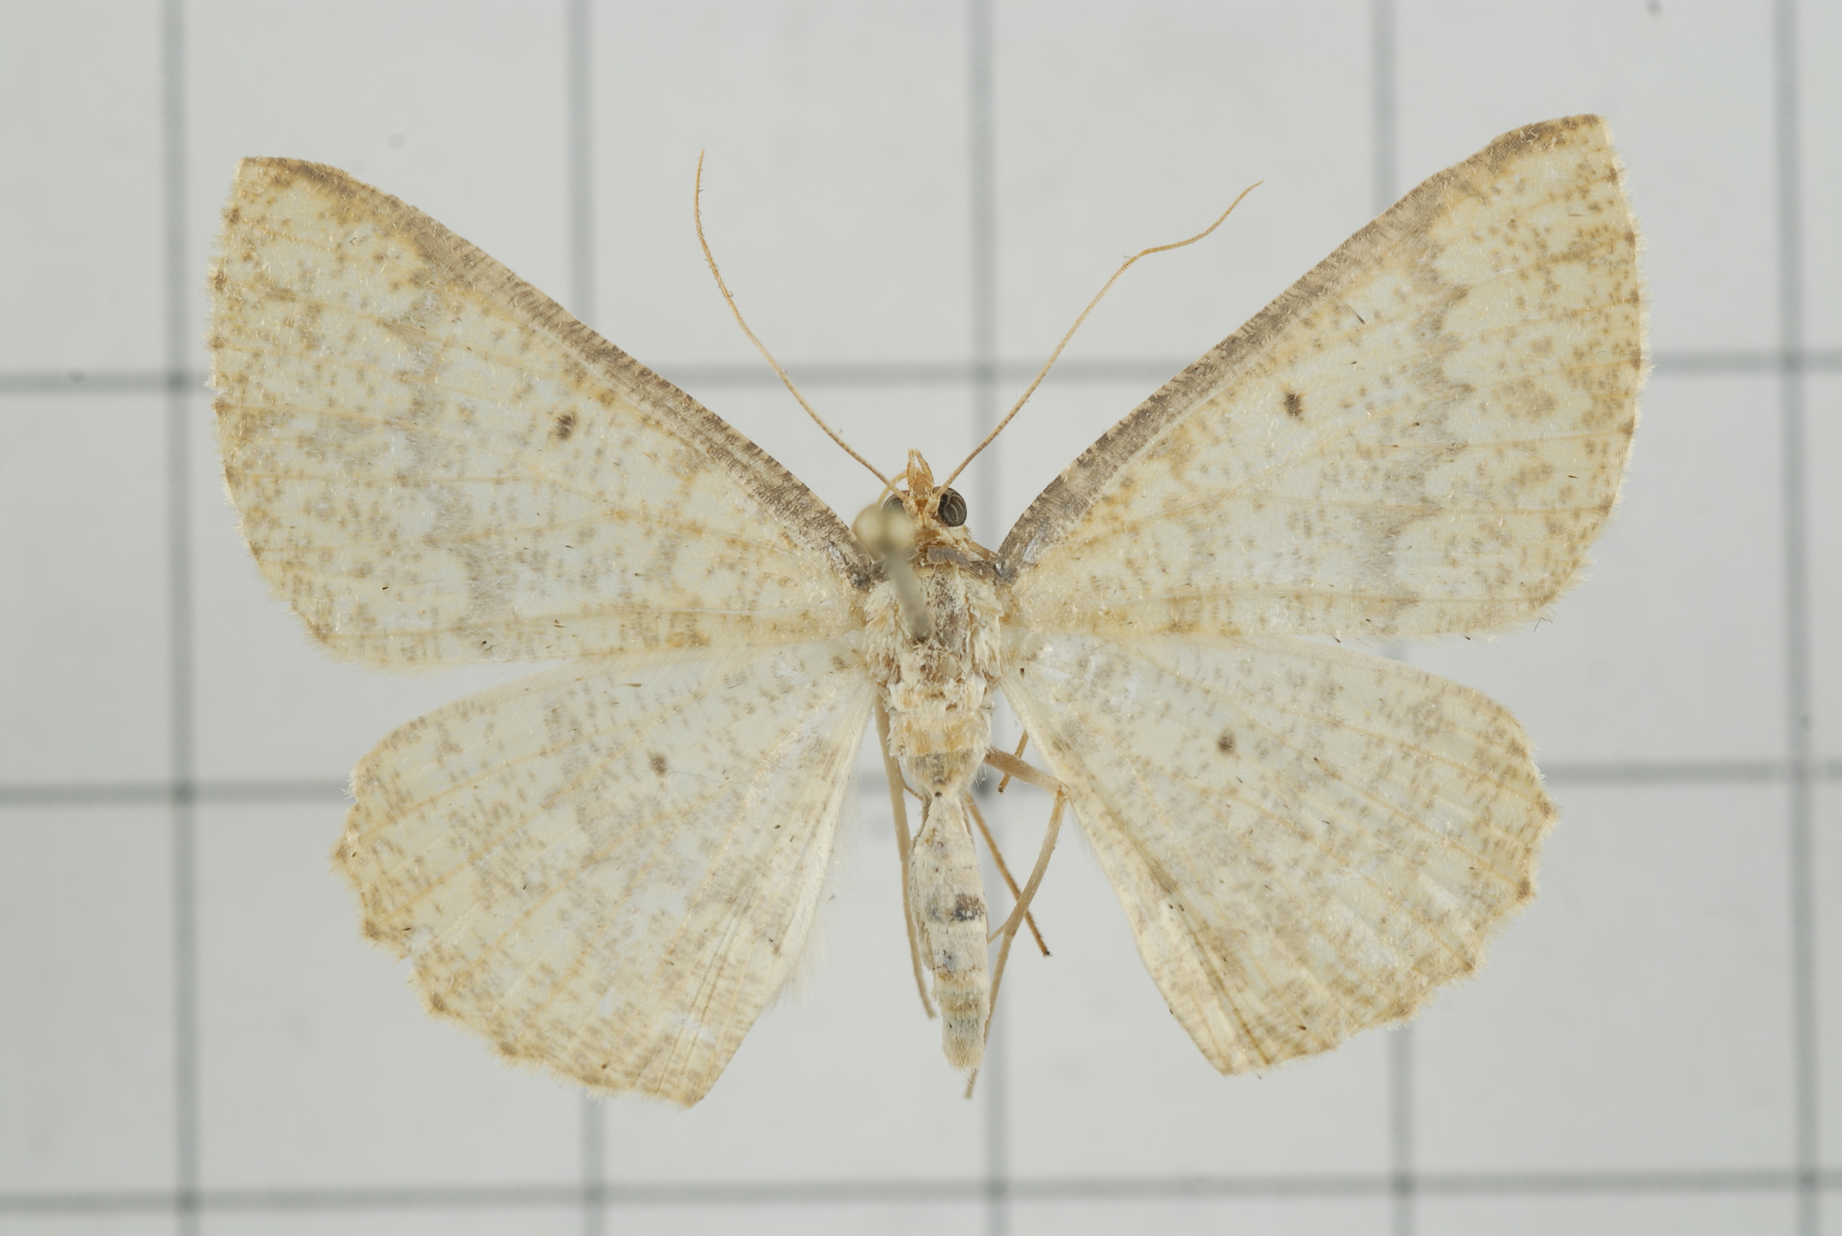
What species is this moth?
Synegia esther
